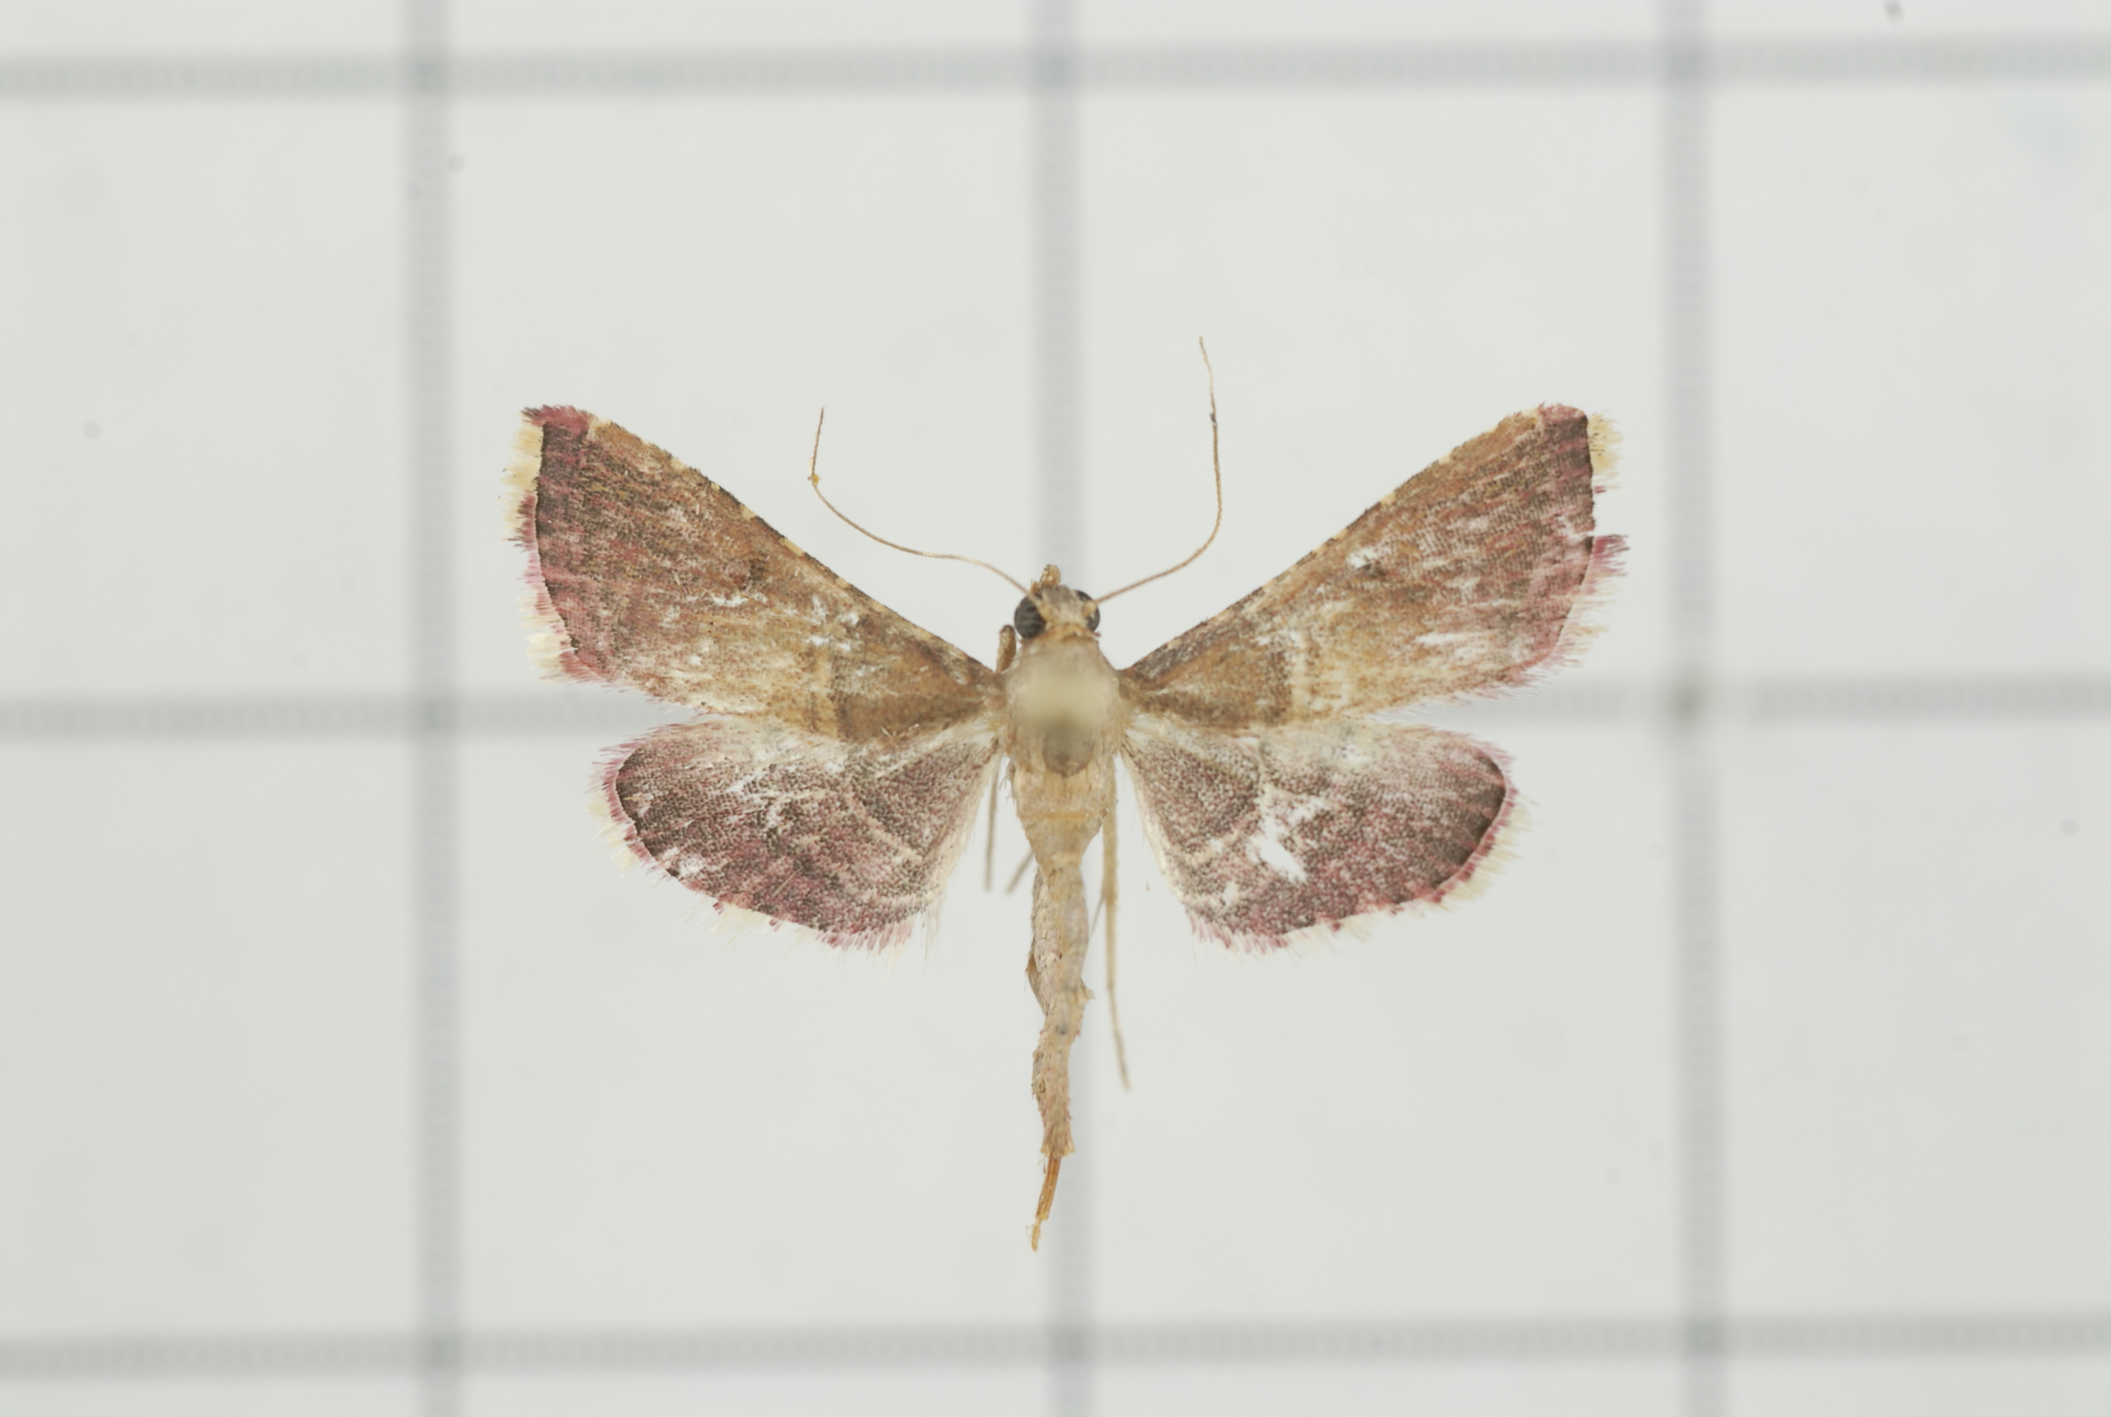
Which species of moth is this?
Endotricha olivacealis
